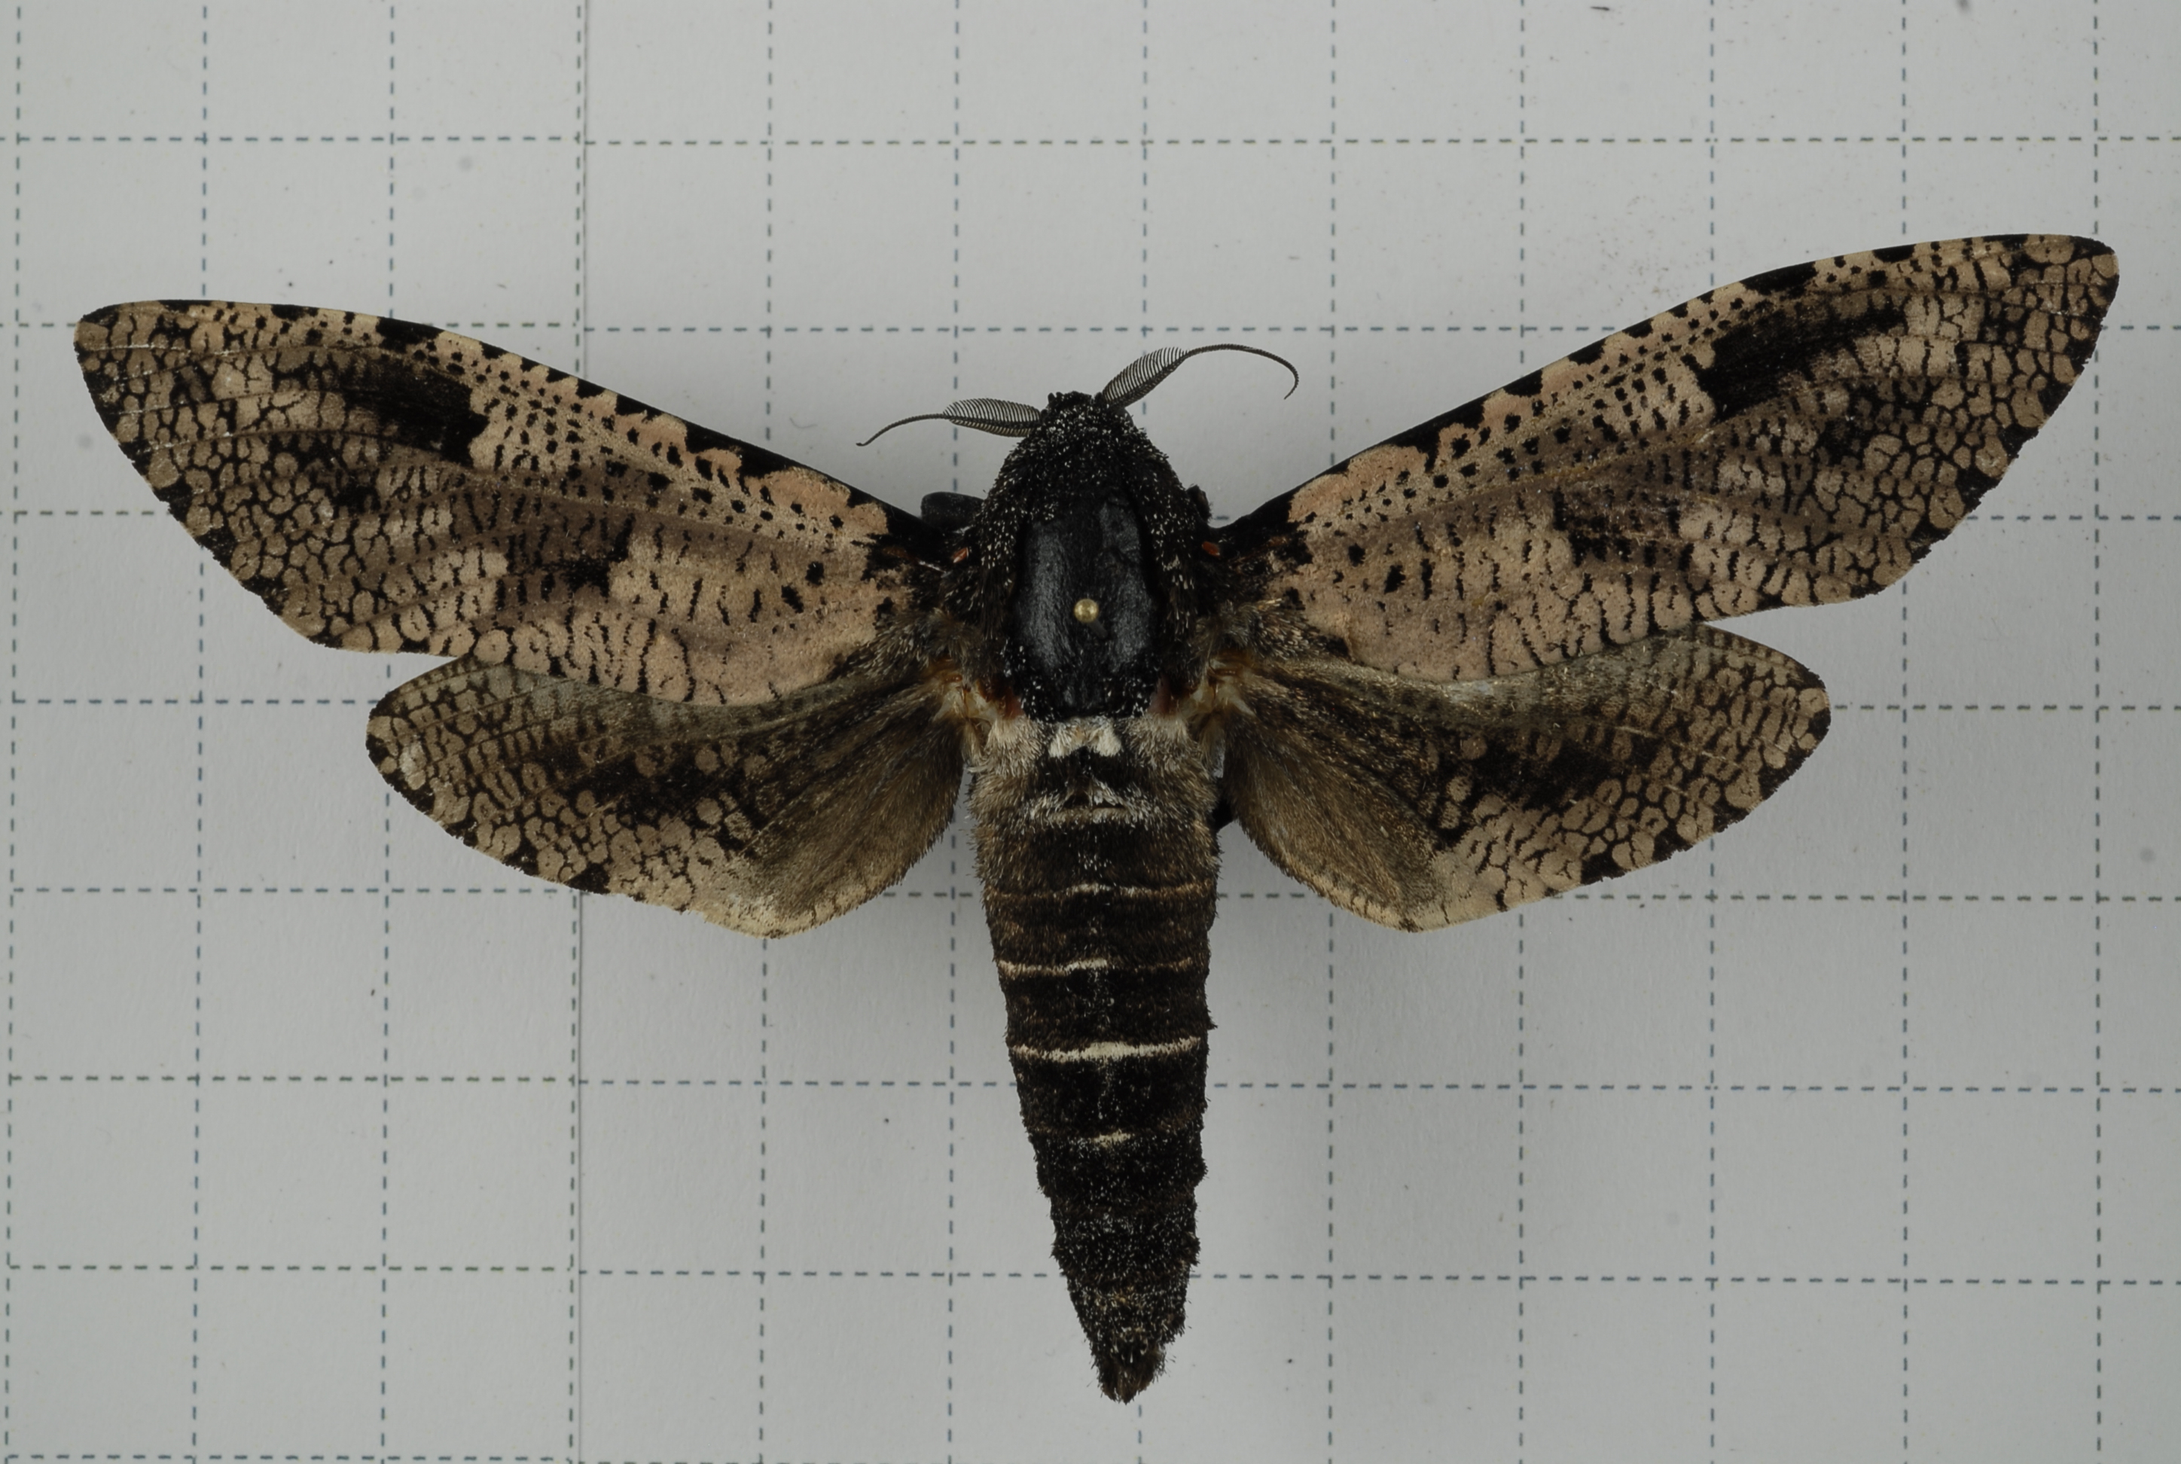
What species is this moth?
Xyleutes strix
